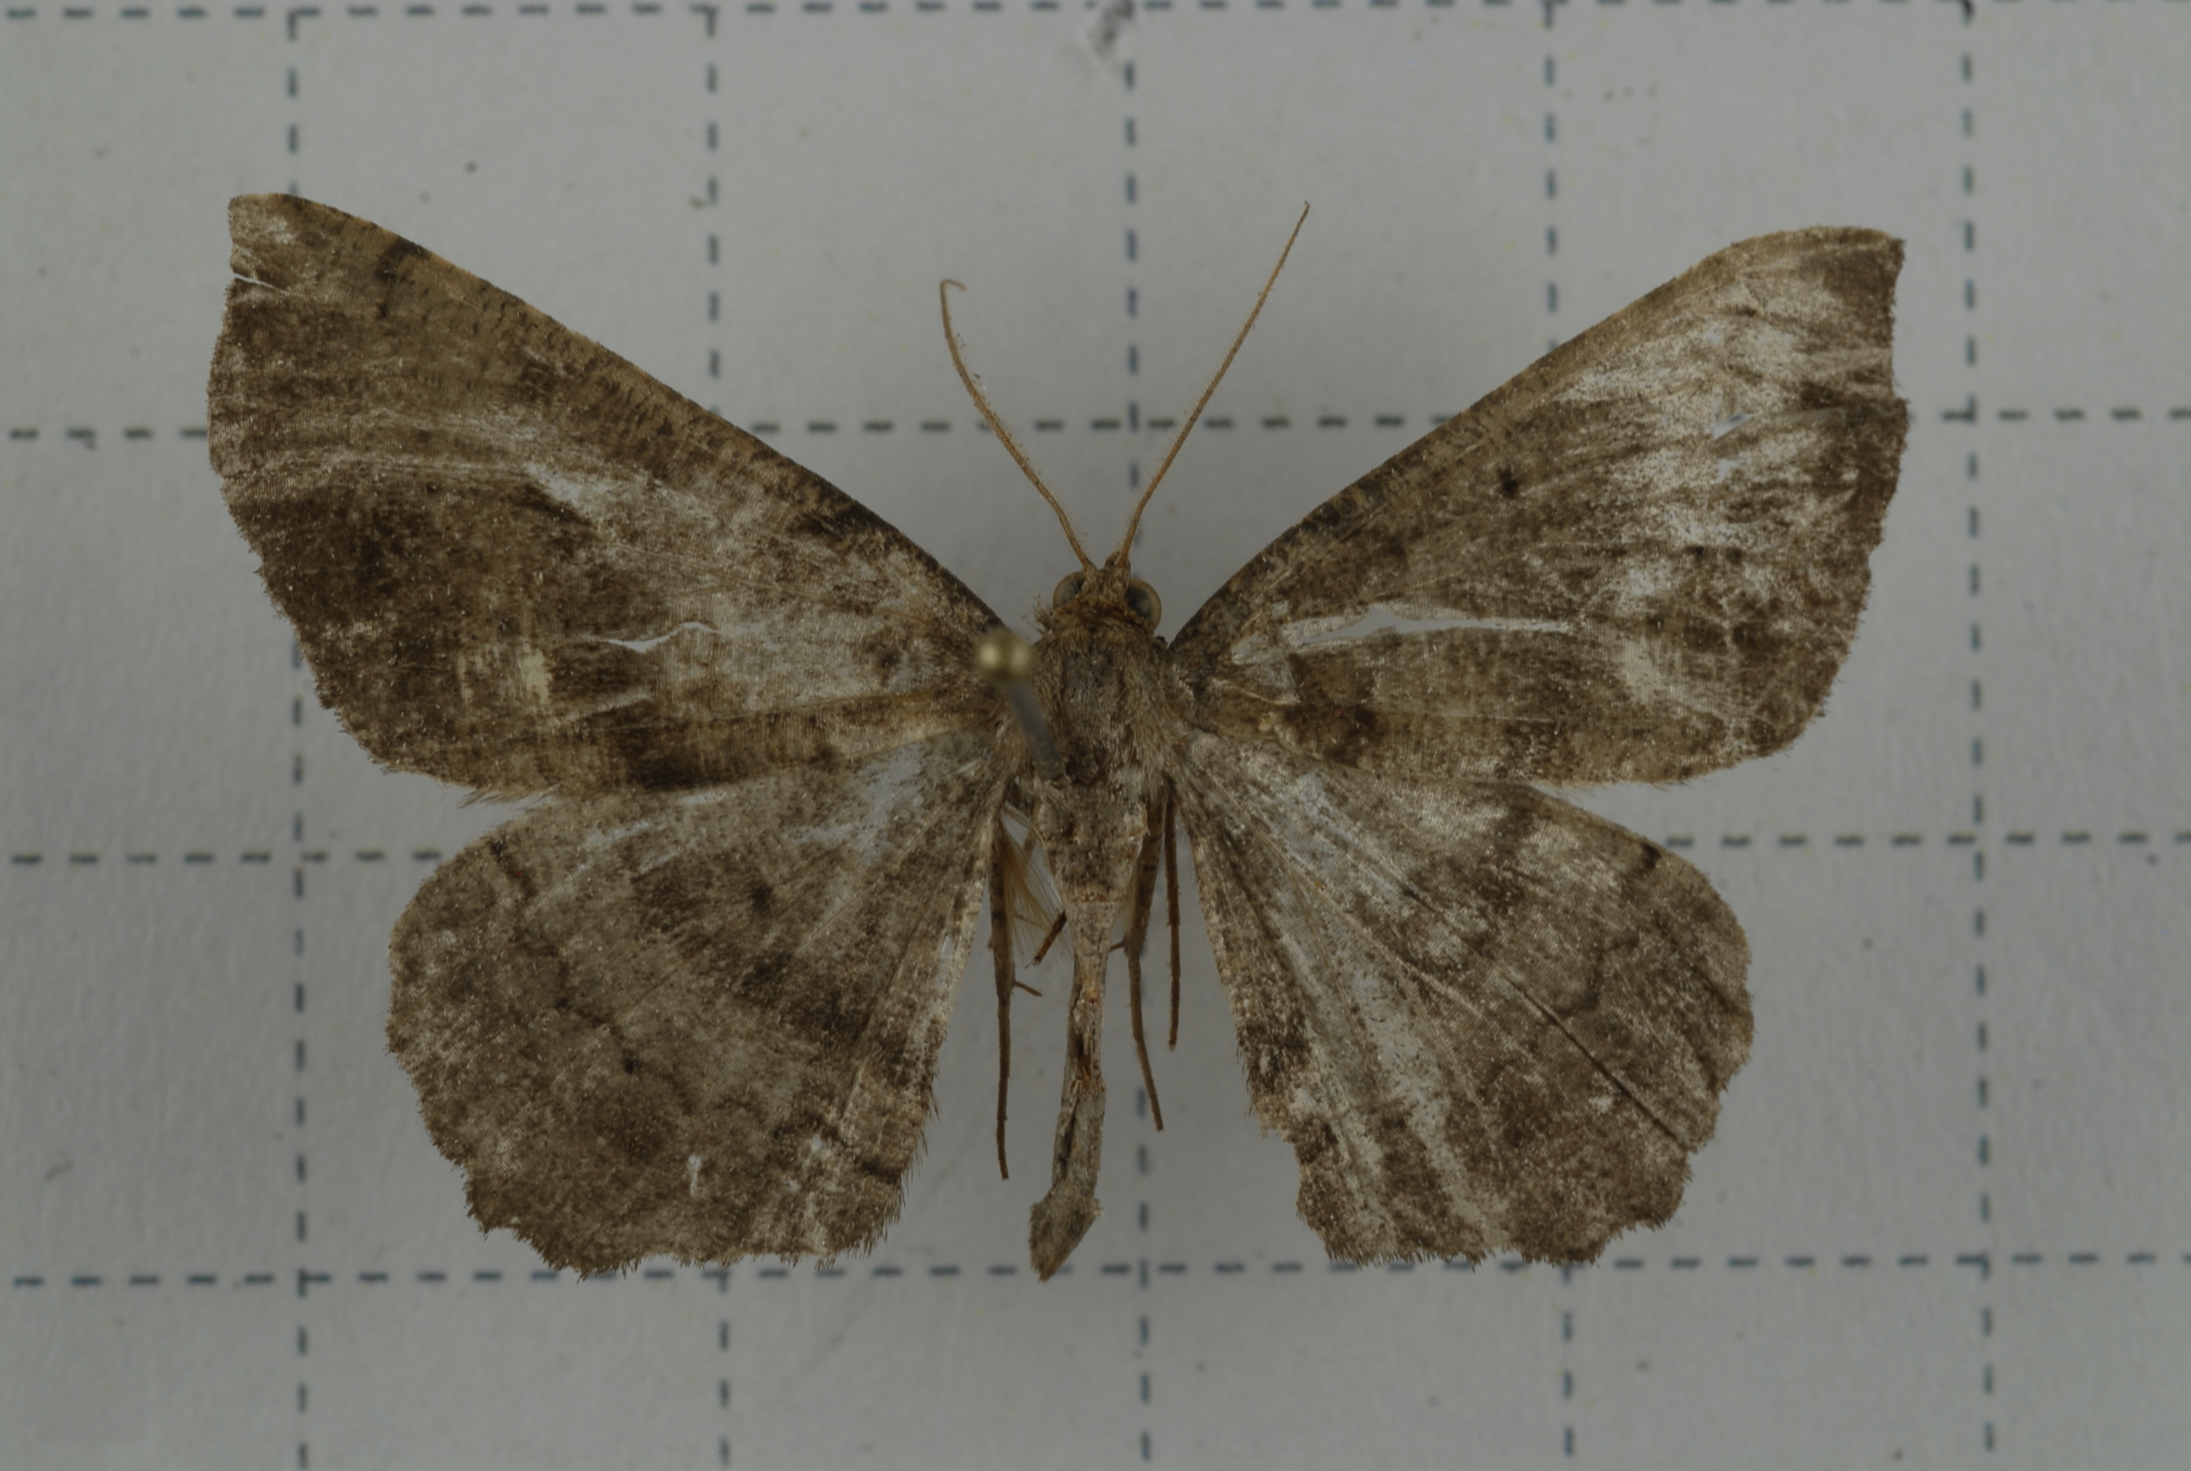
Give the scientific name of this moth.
Xerodes contiguaria
